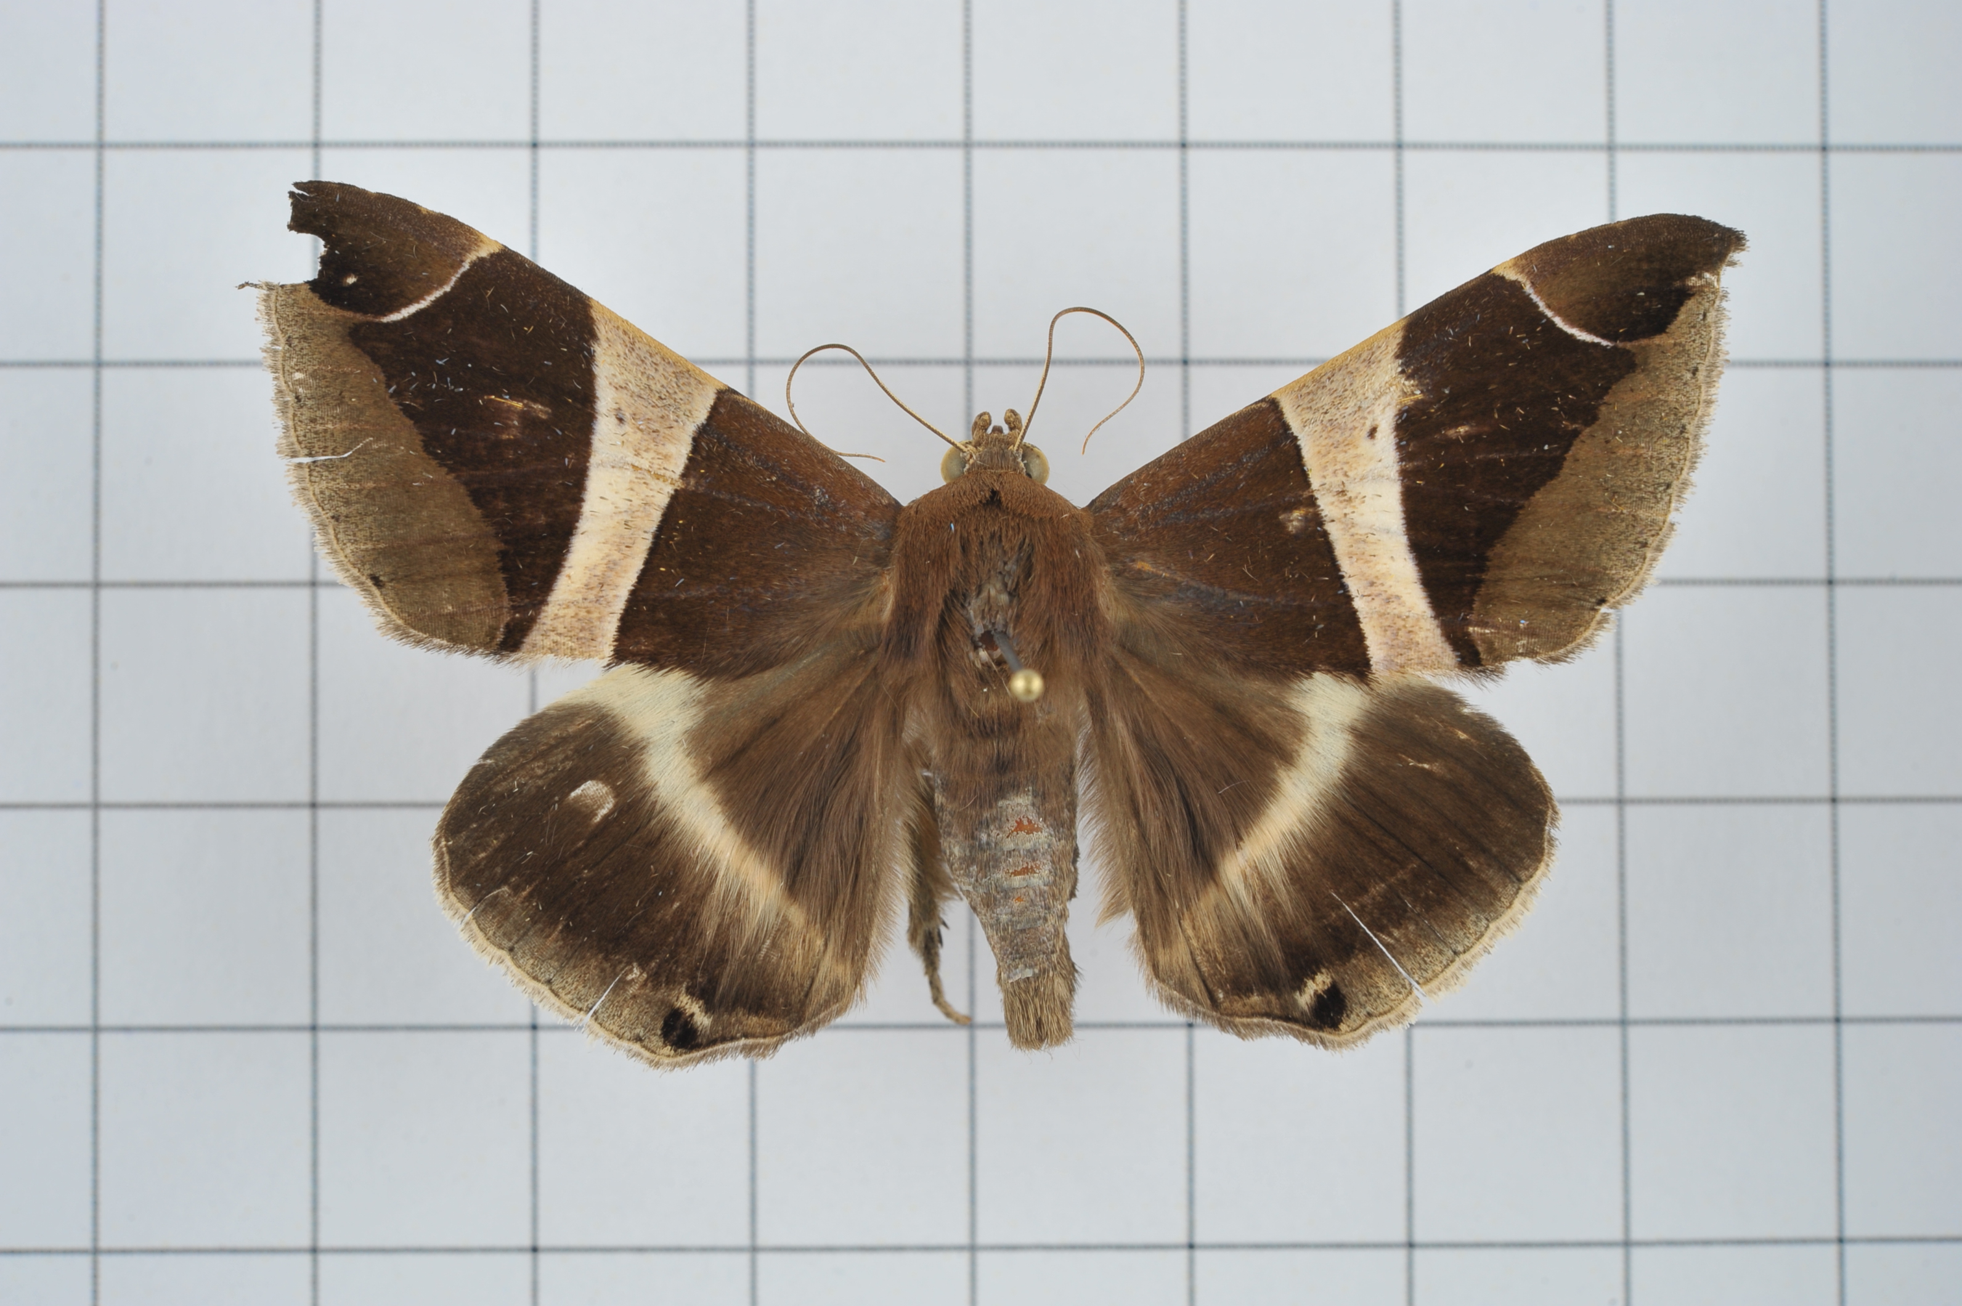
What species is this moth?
Bastilla praetermissa
